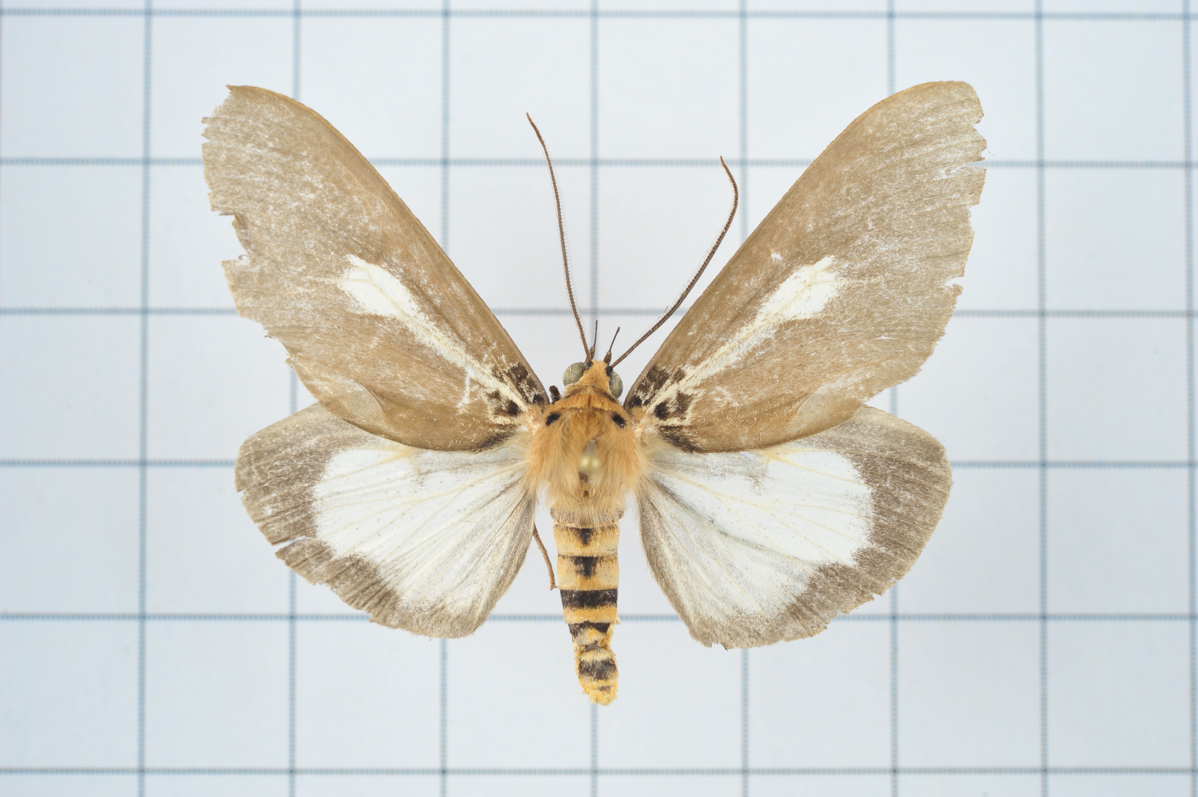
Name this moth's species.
Asota heliconia zebrina
